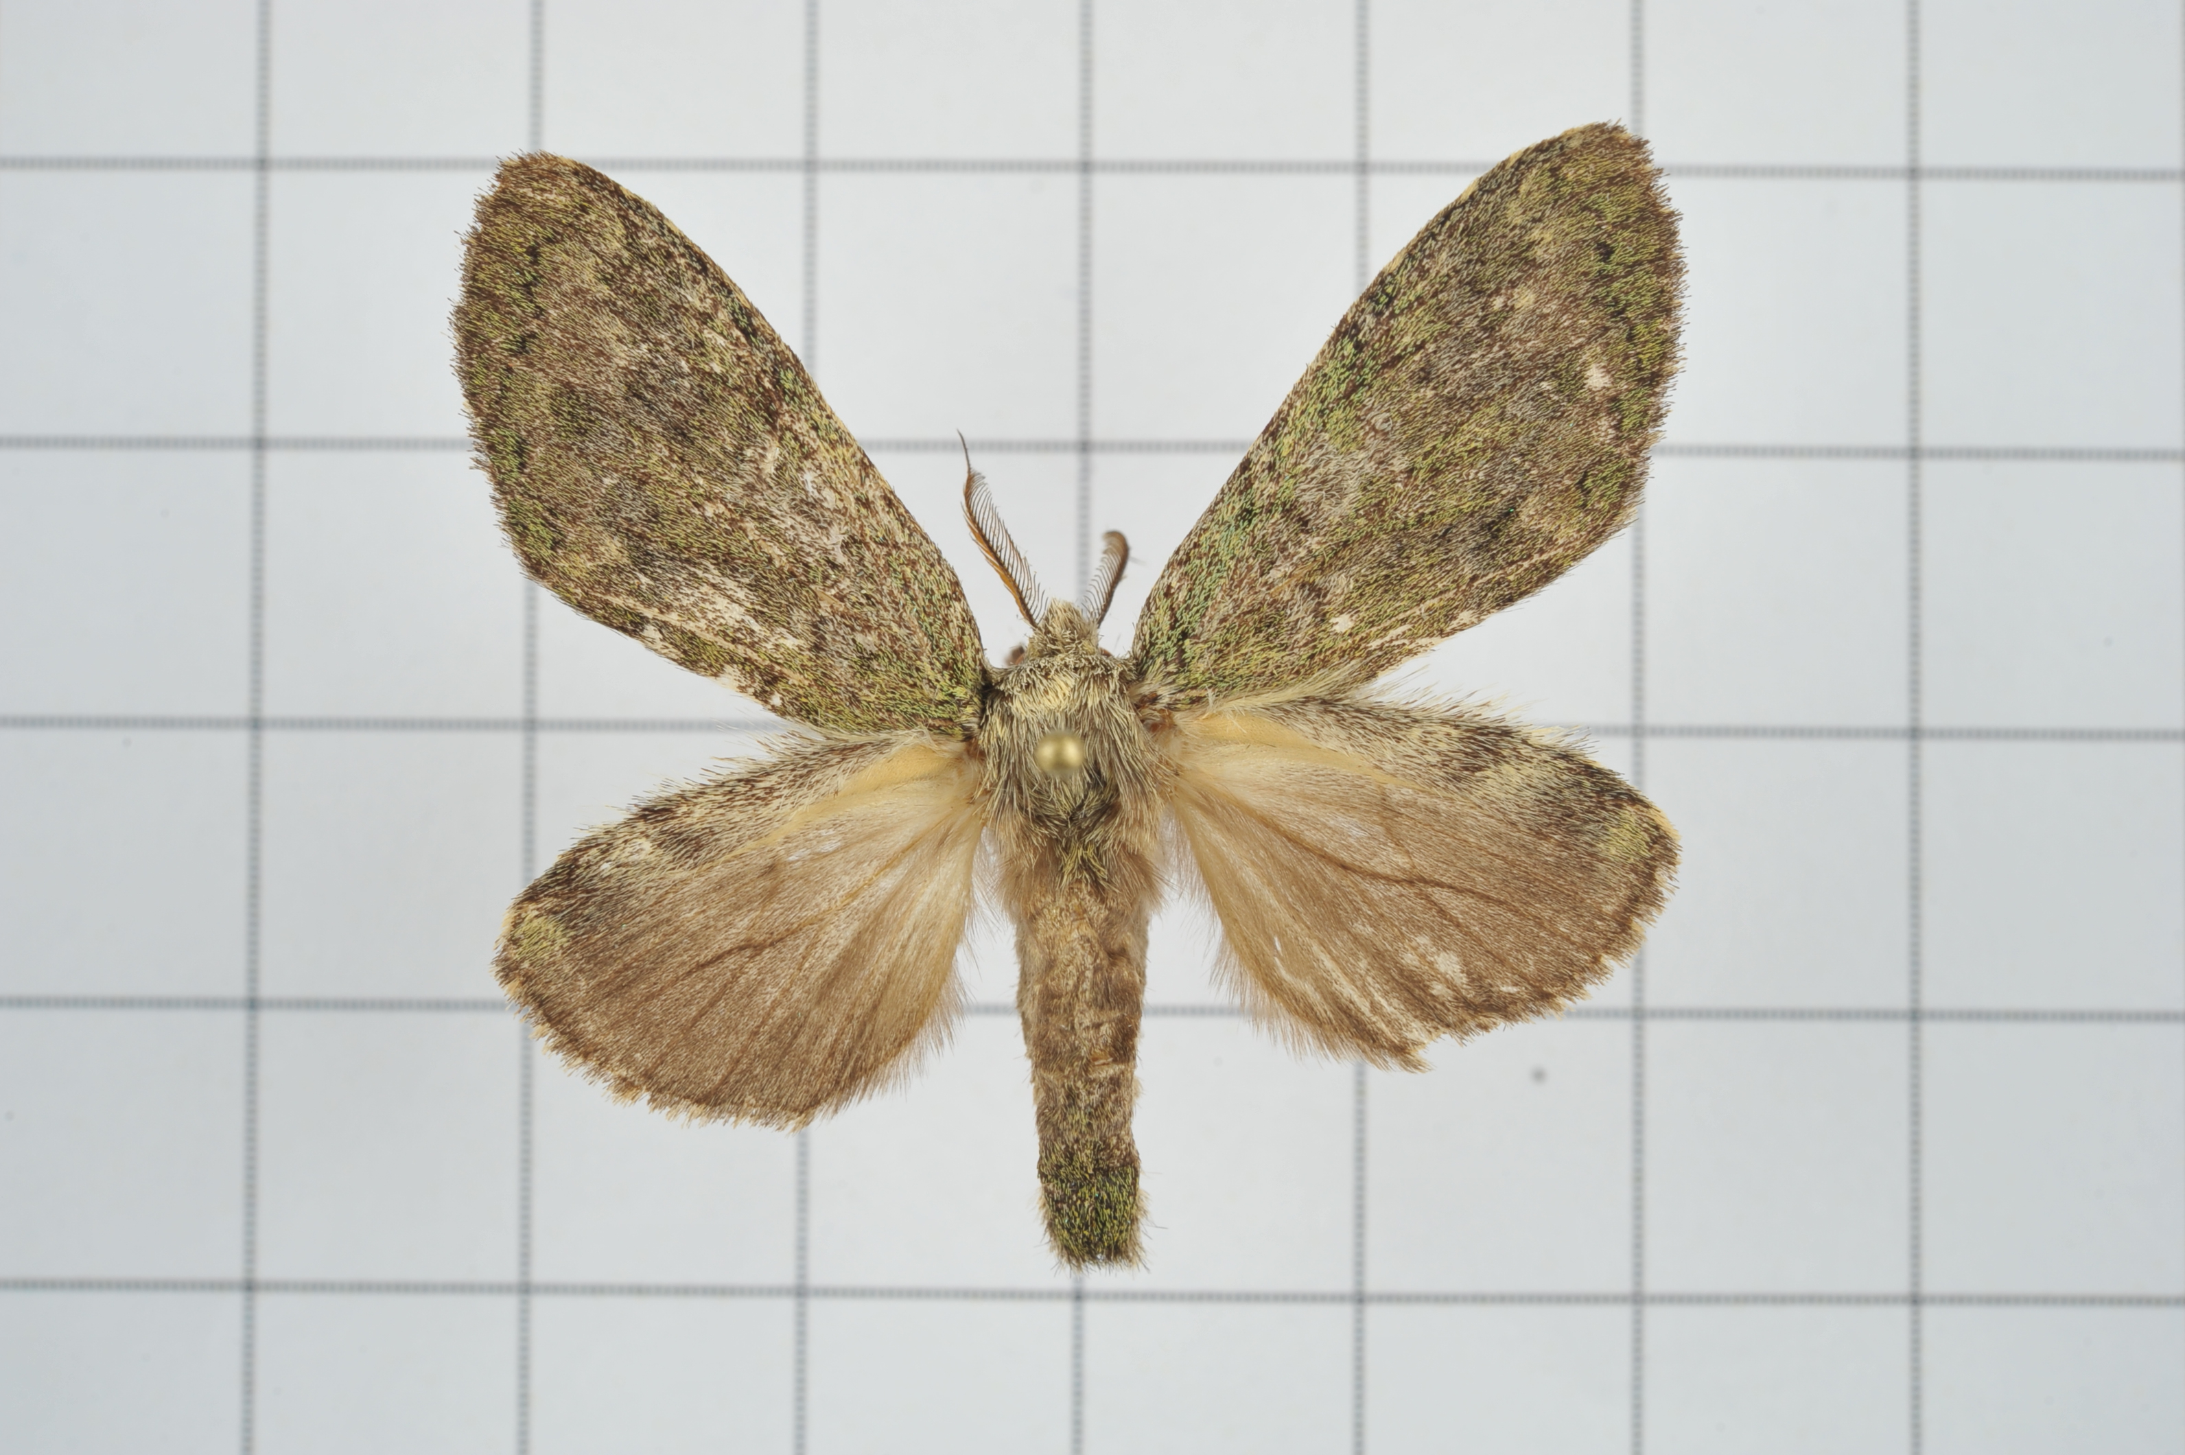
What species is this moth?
Syntypistis viridipicta
